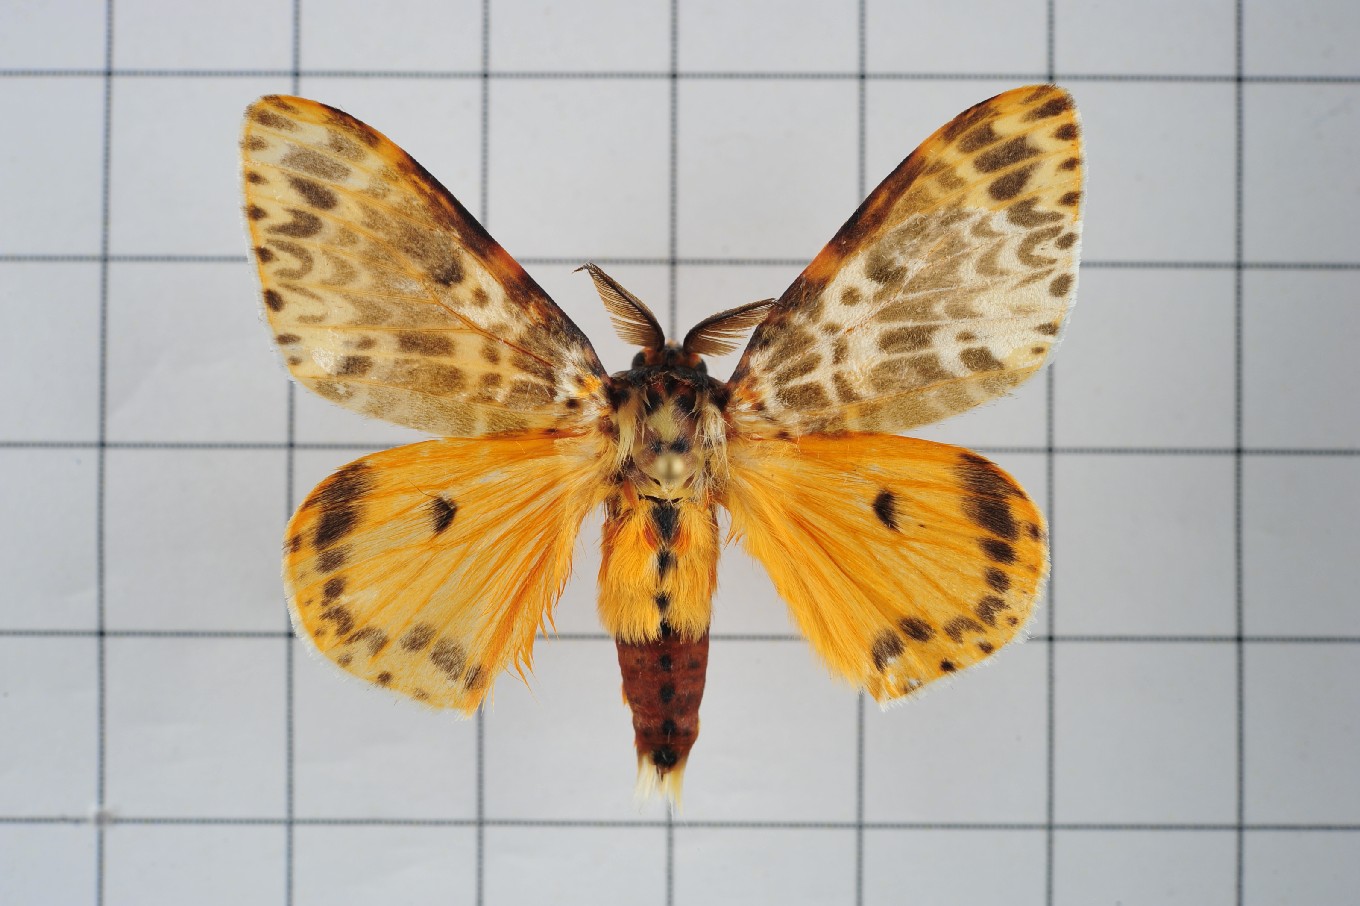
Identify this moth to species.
Lymantria mathura subpallida
